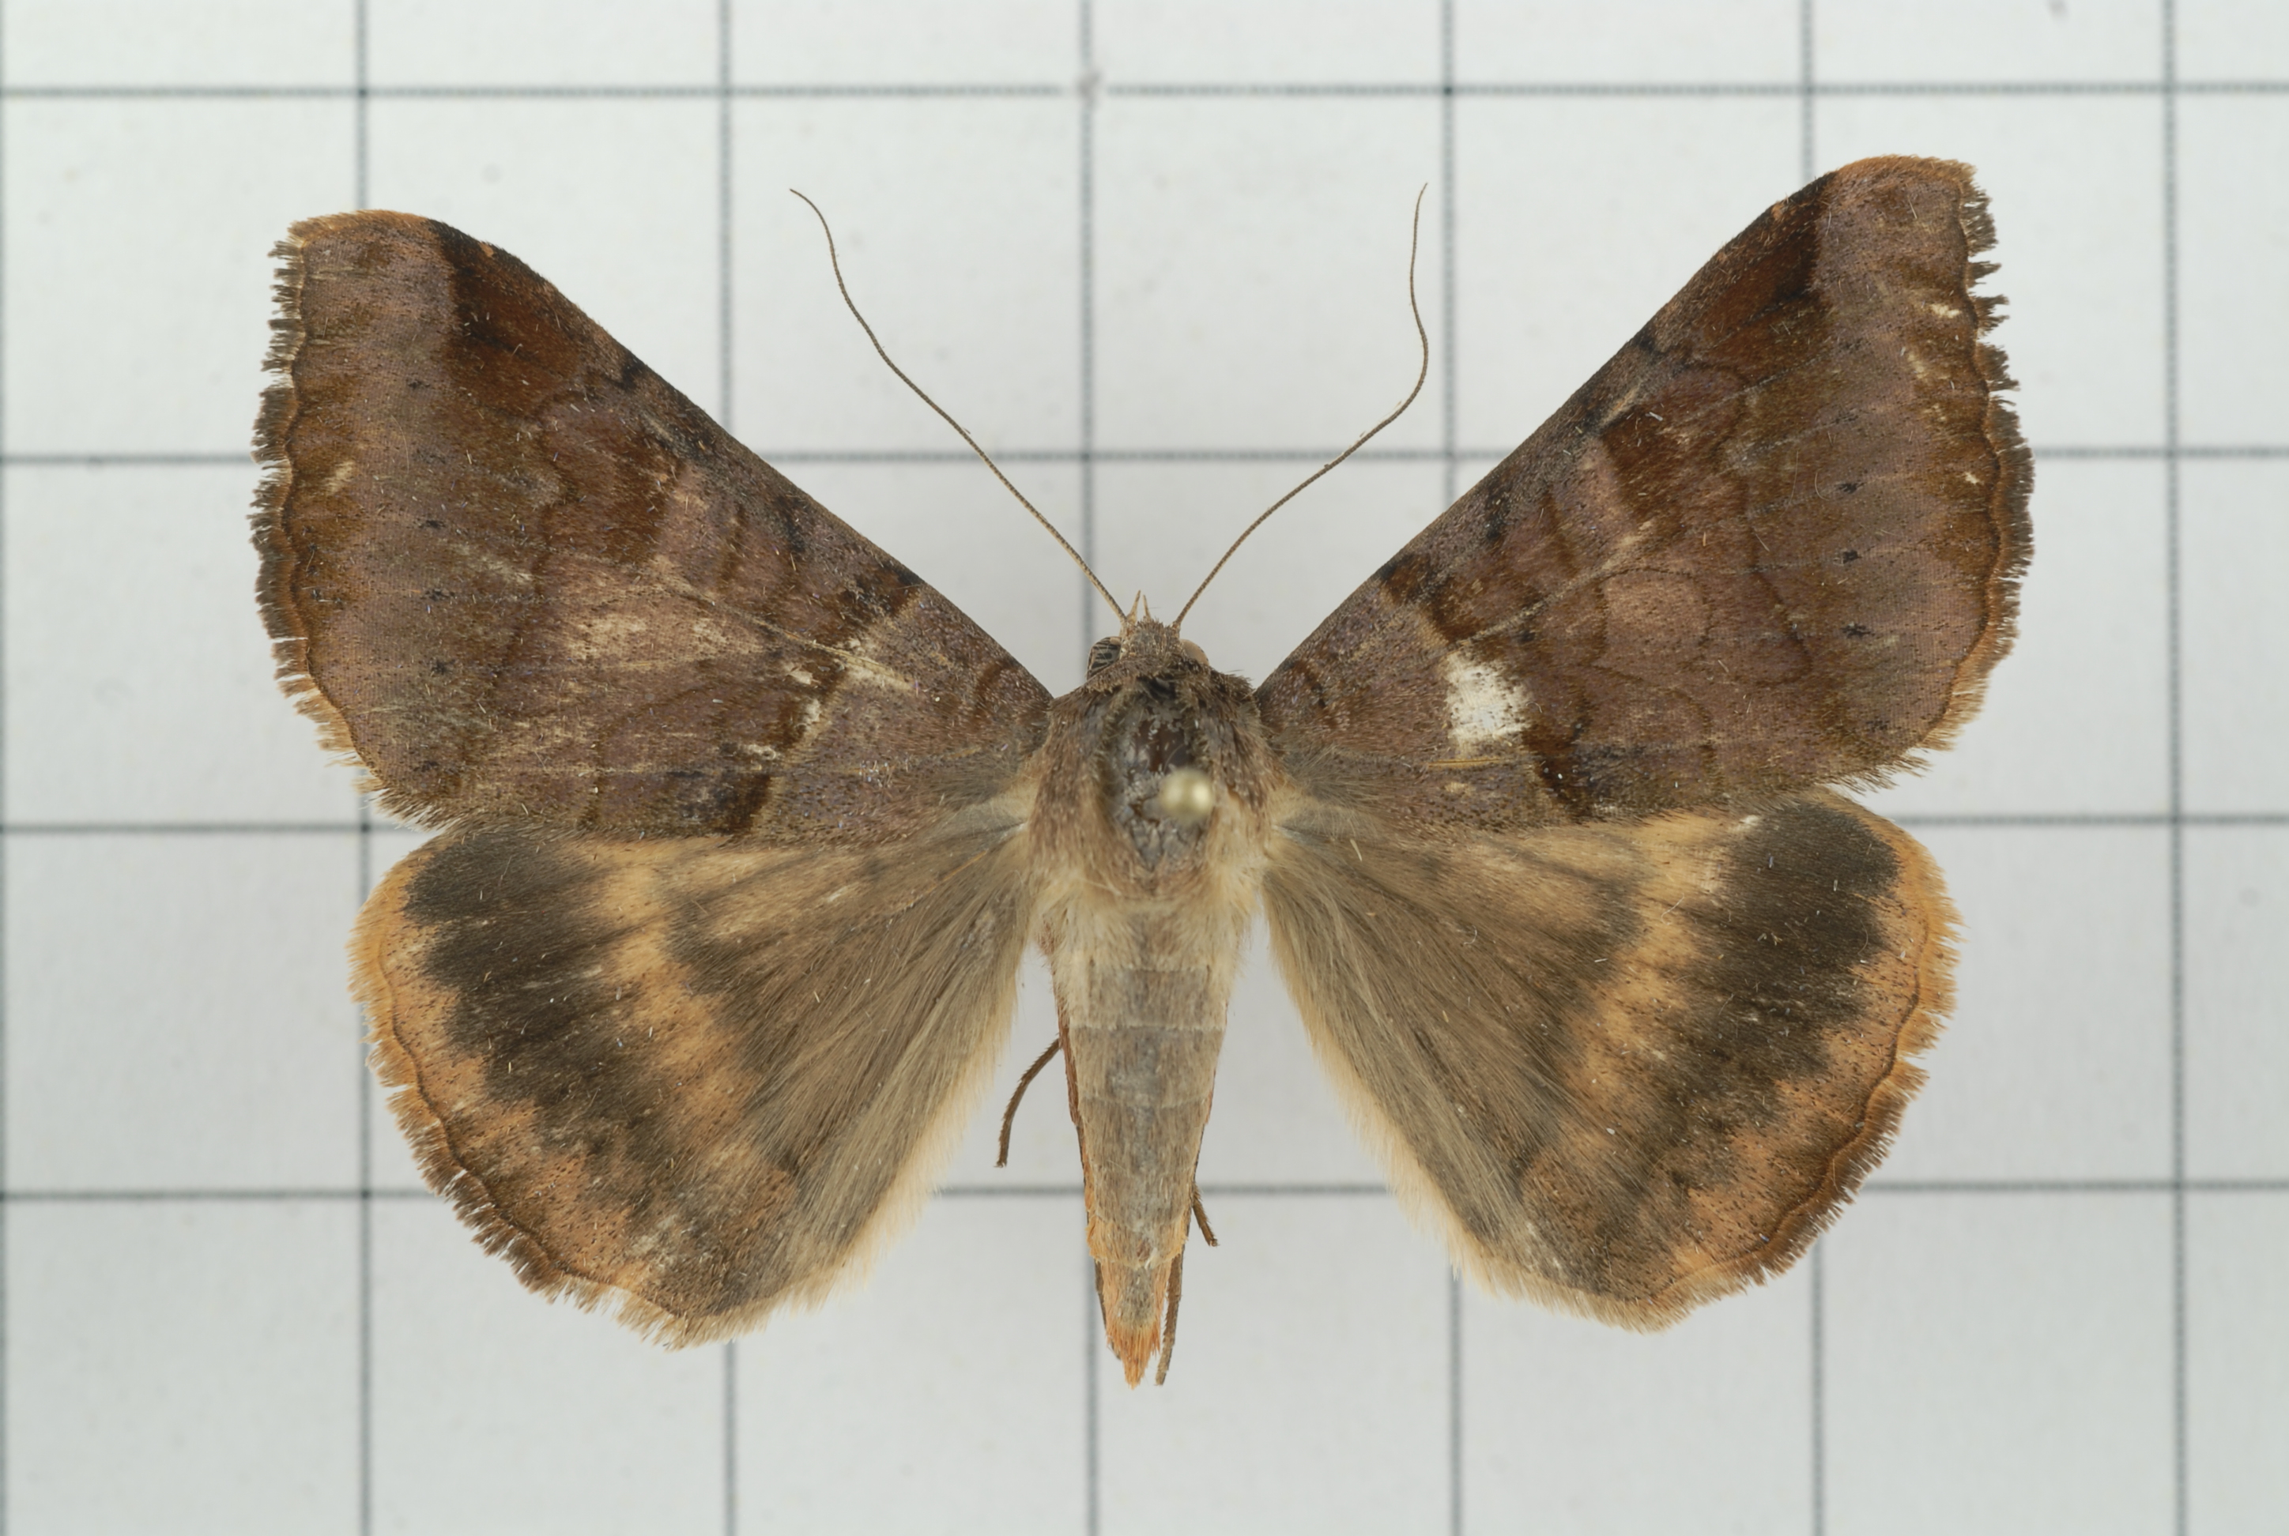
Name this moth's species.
Mocis undata
